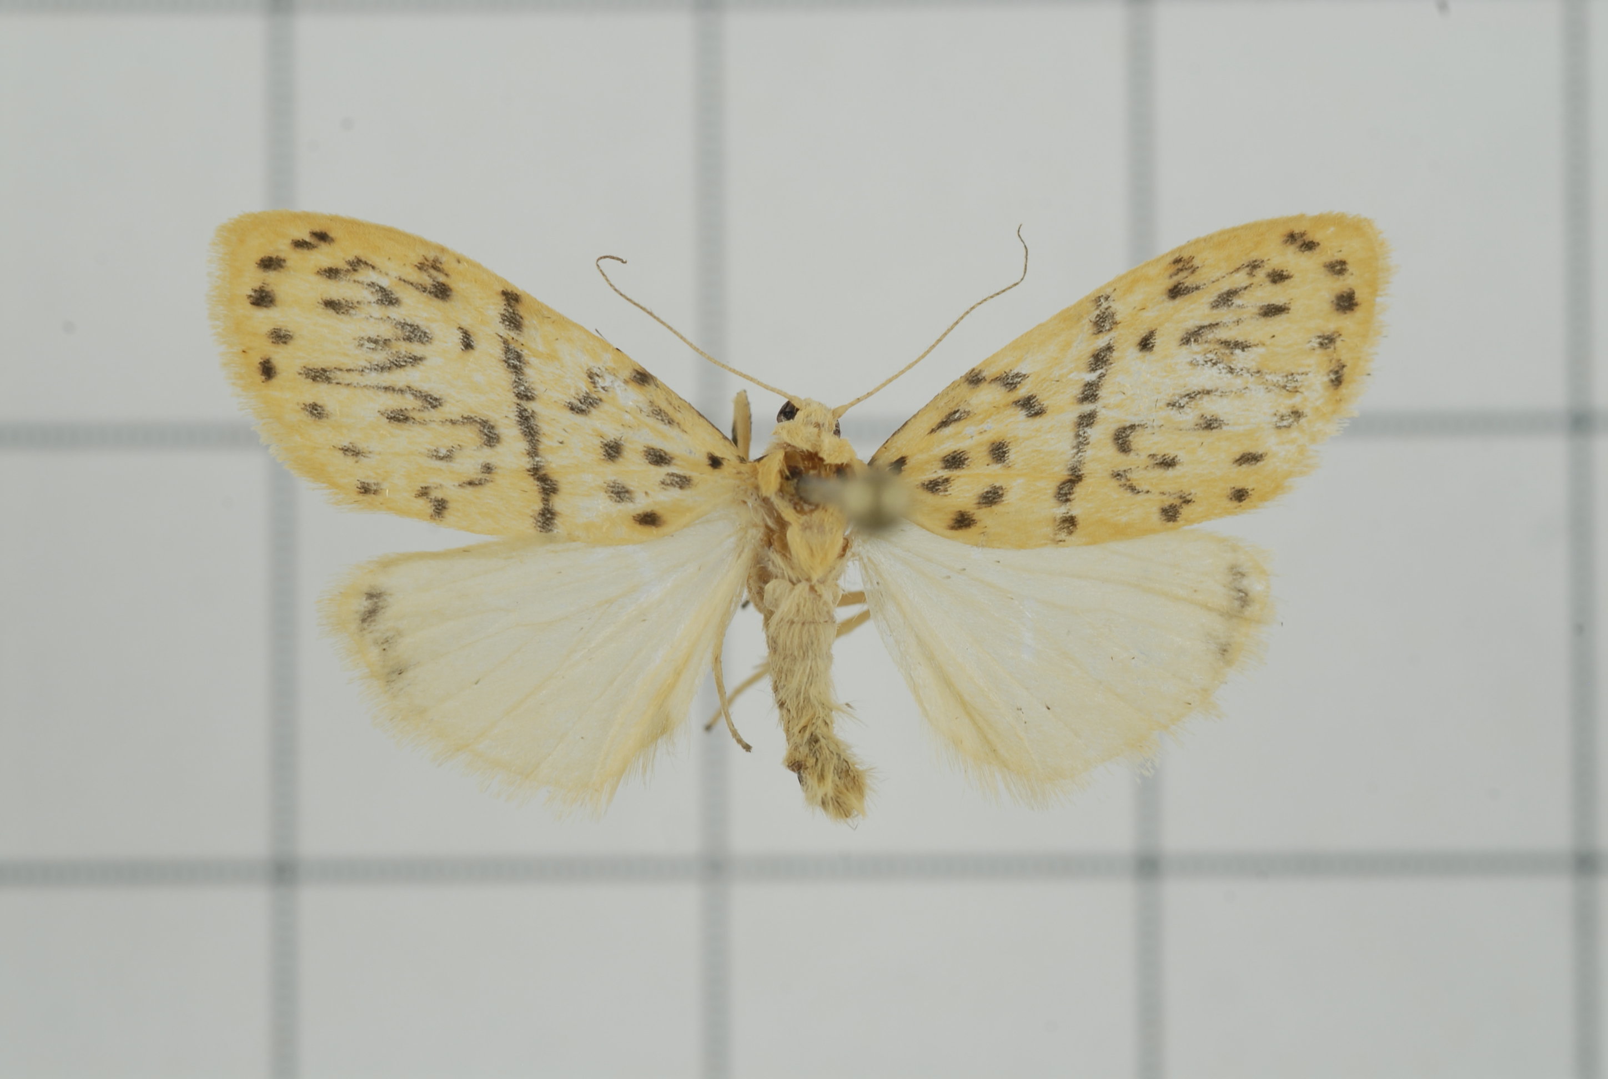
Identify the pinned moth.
Huangilene alikangiae alikangiae
